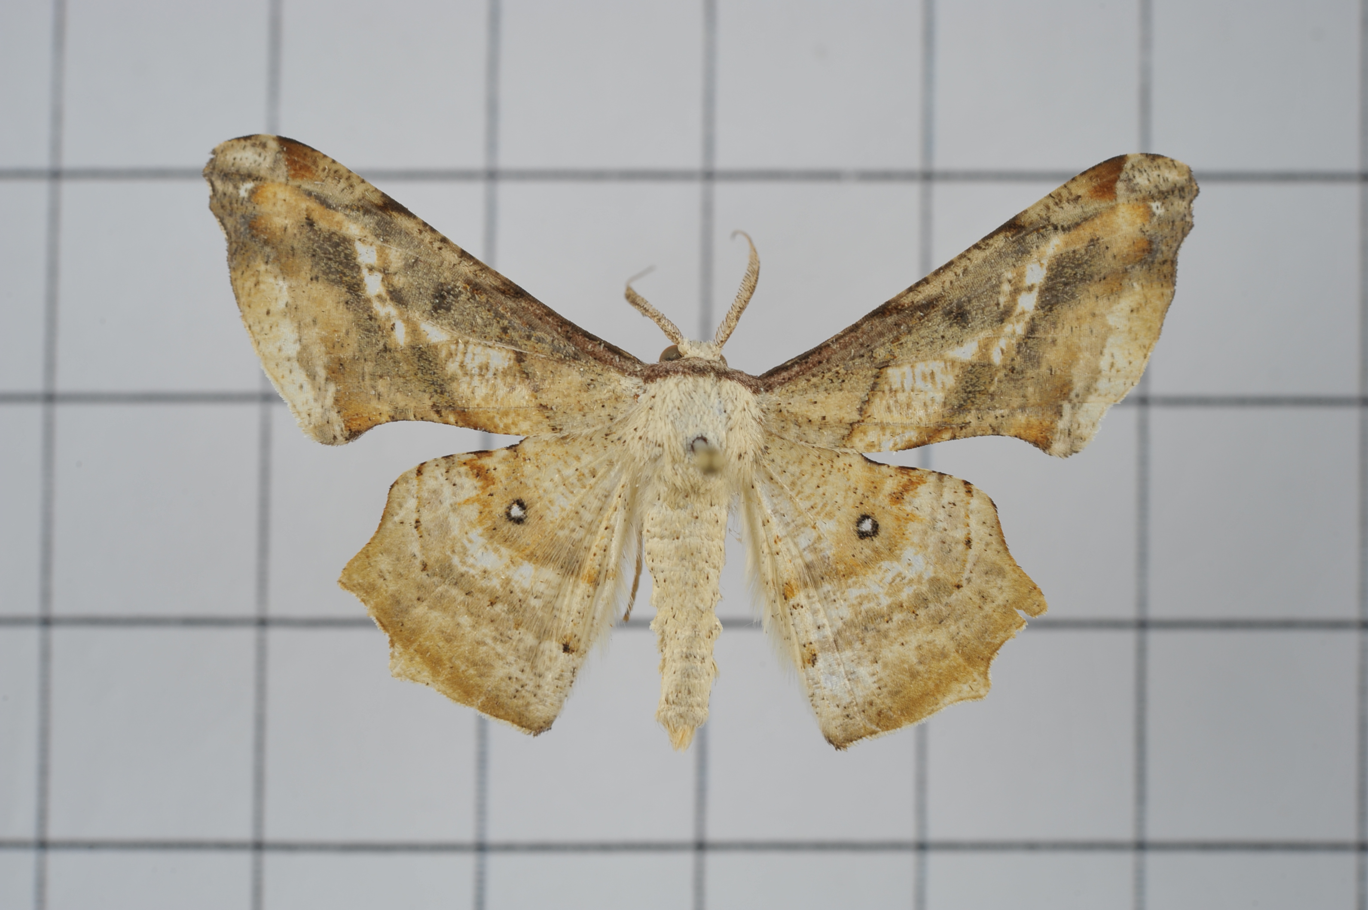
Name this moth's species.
Gonodontis pallida
